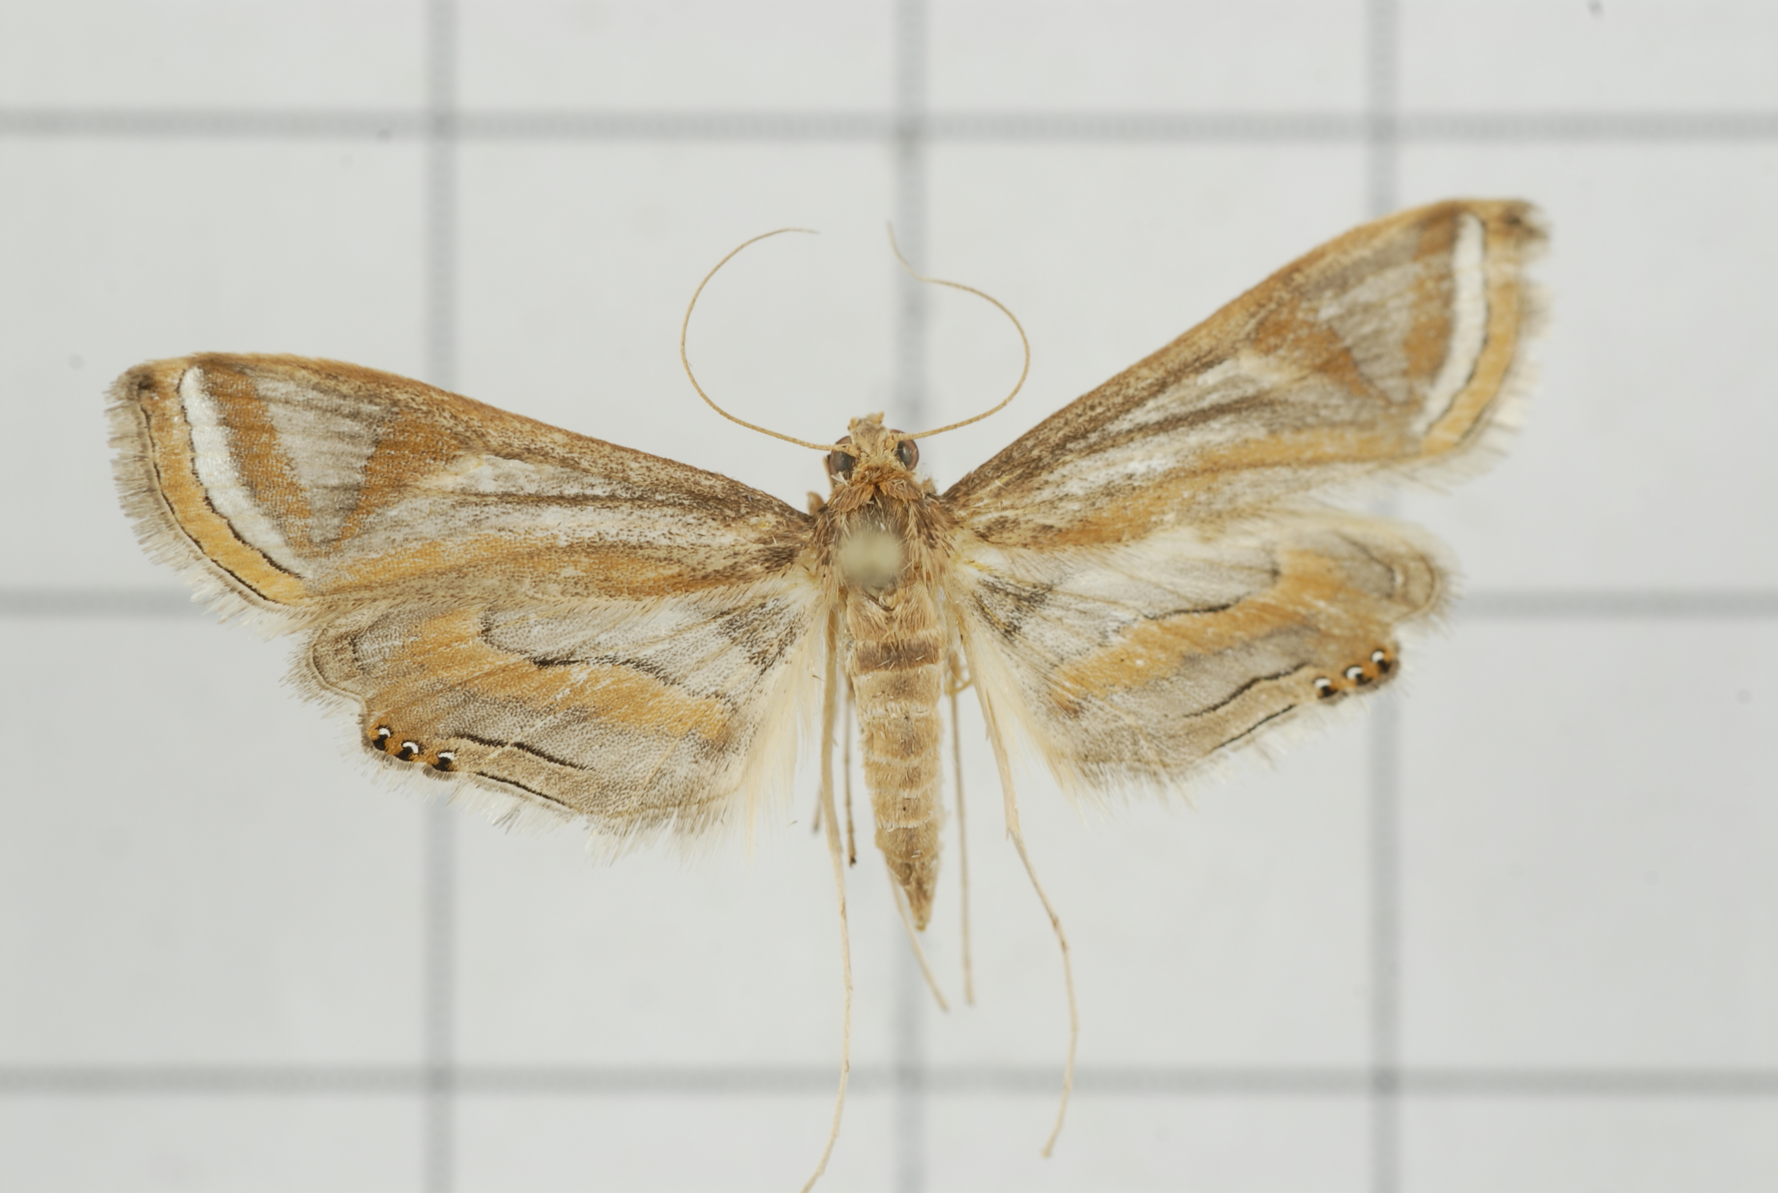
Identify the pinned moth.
Eoophyla gibbosalis
